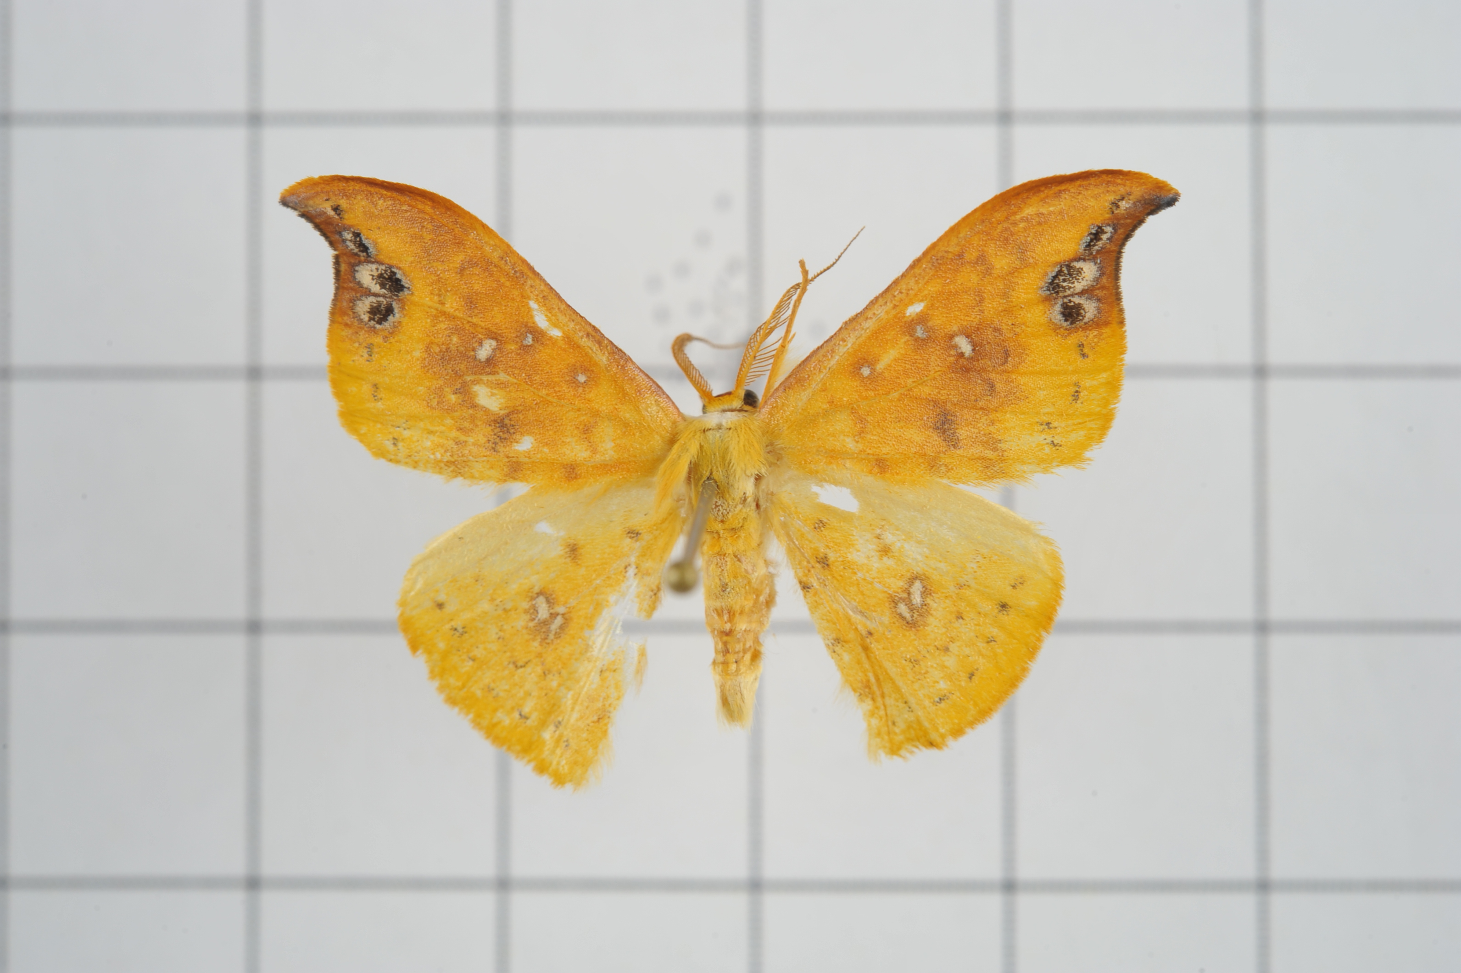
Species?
Tridrepana unispina
